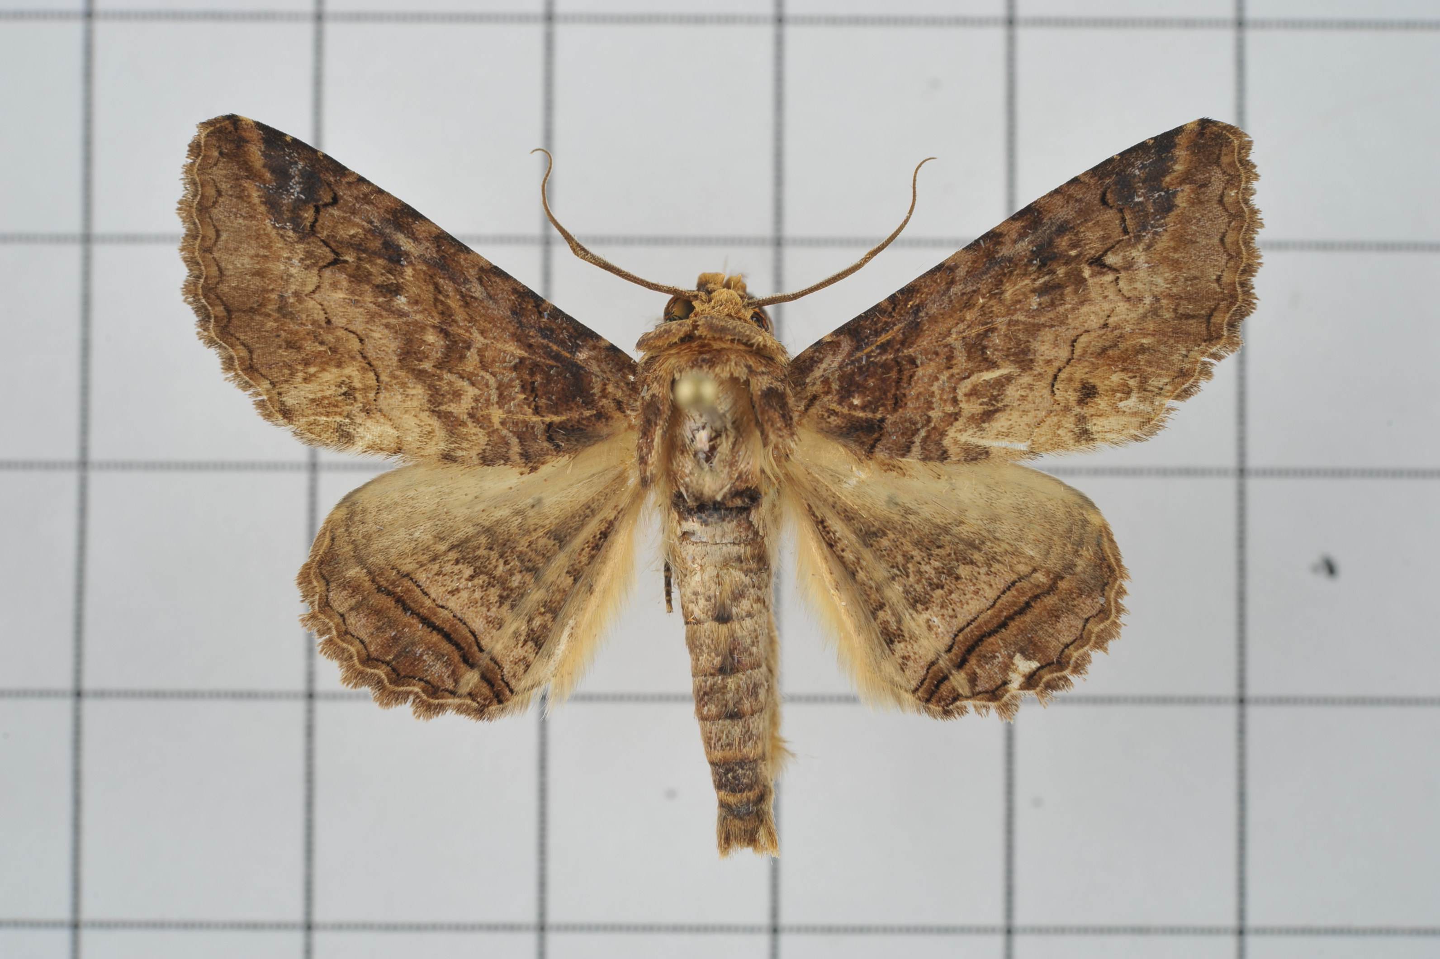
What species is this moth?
Pericyma cruegeri
